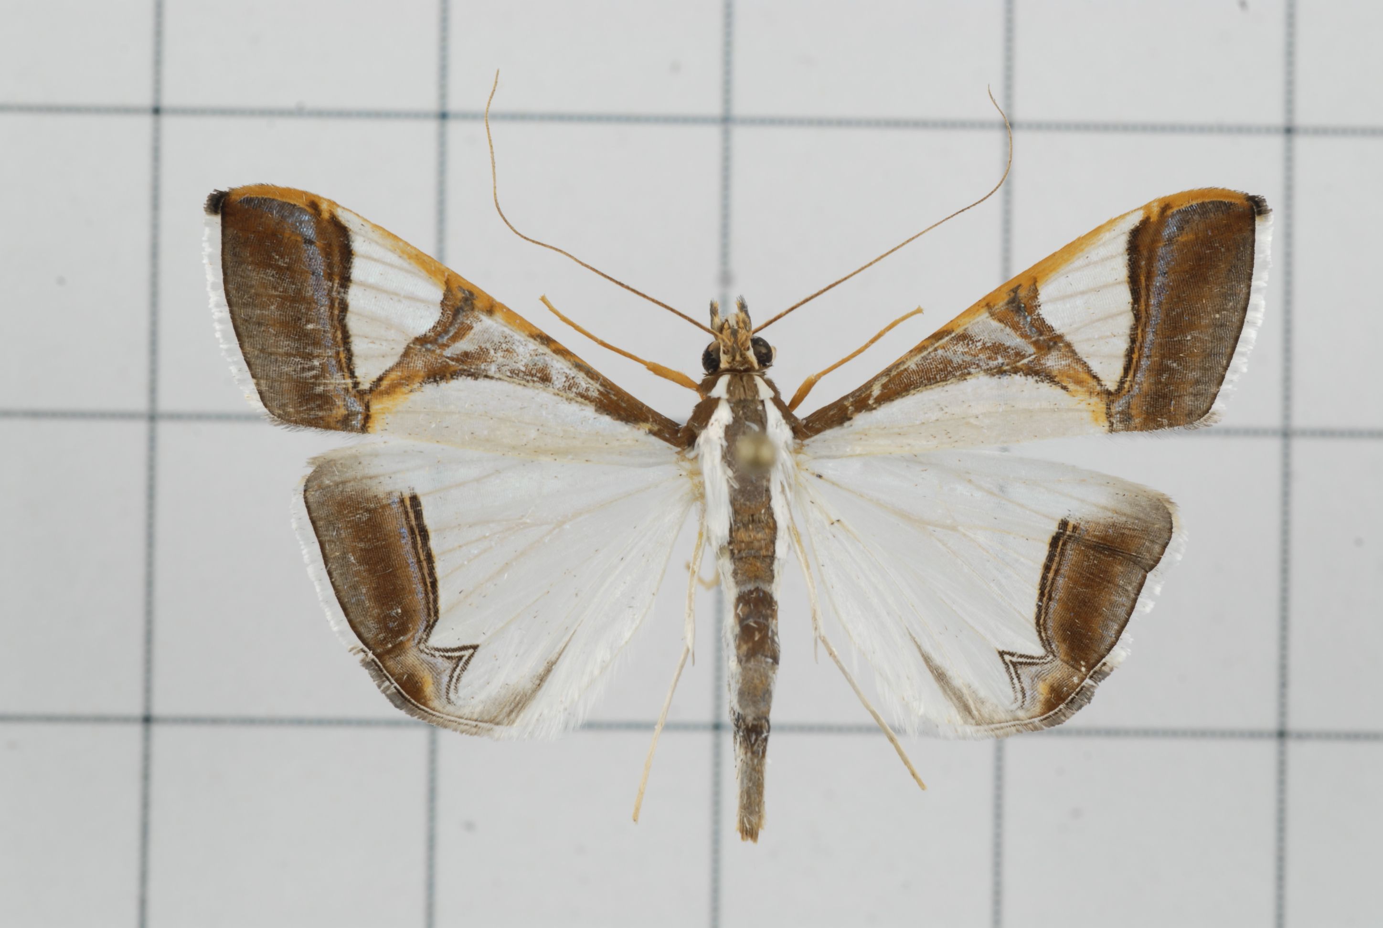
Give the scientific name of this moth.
Agrioglypta eurytusalis
